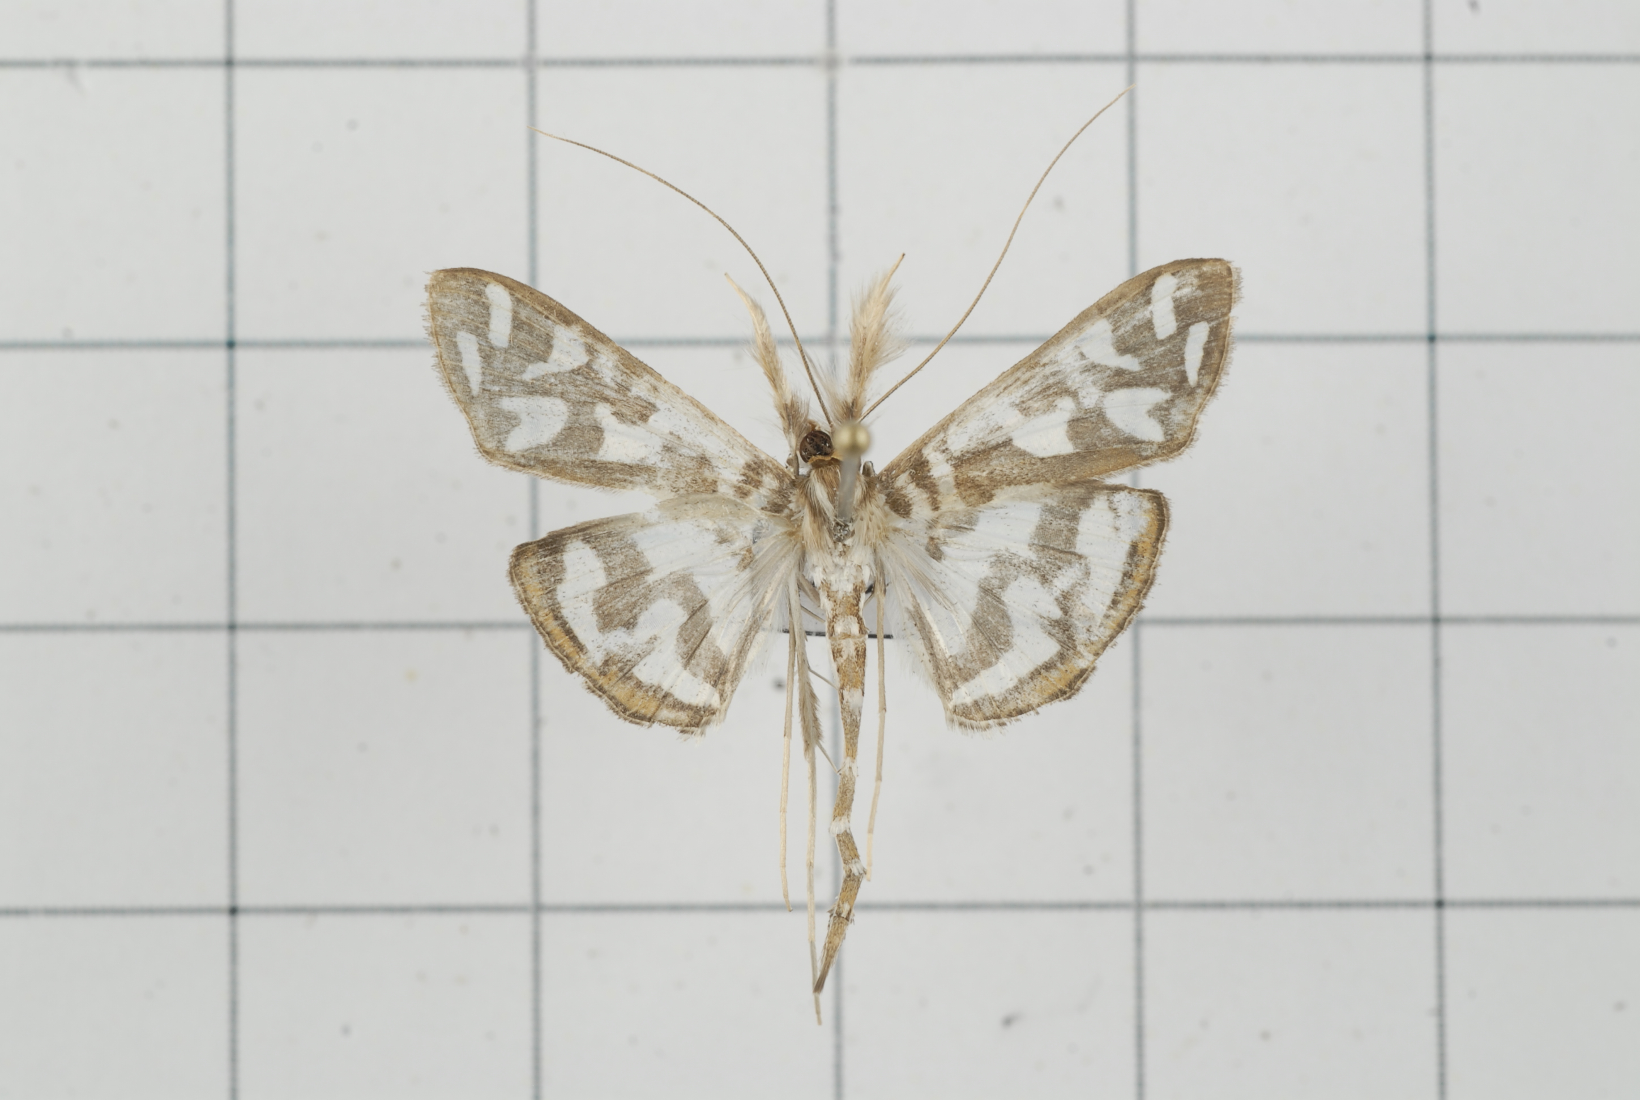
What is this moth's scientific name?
Nausinoe perspectata
